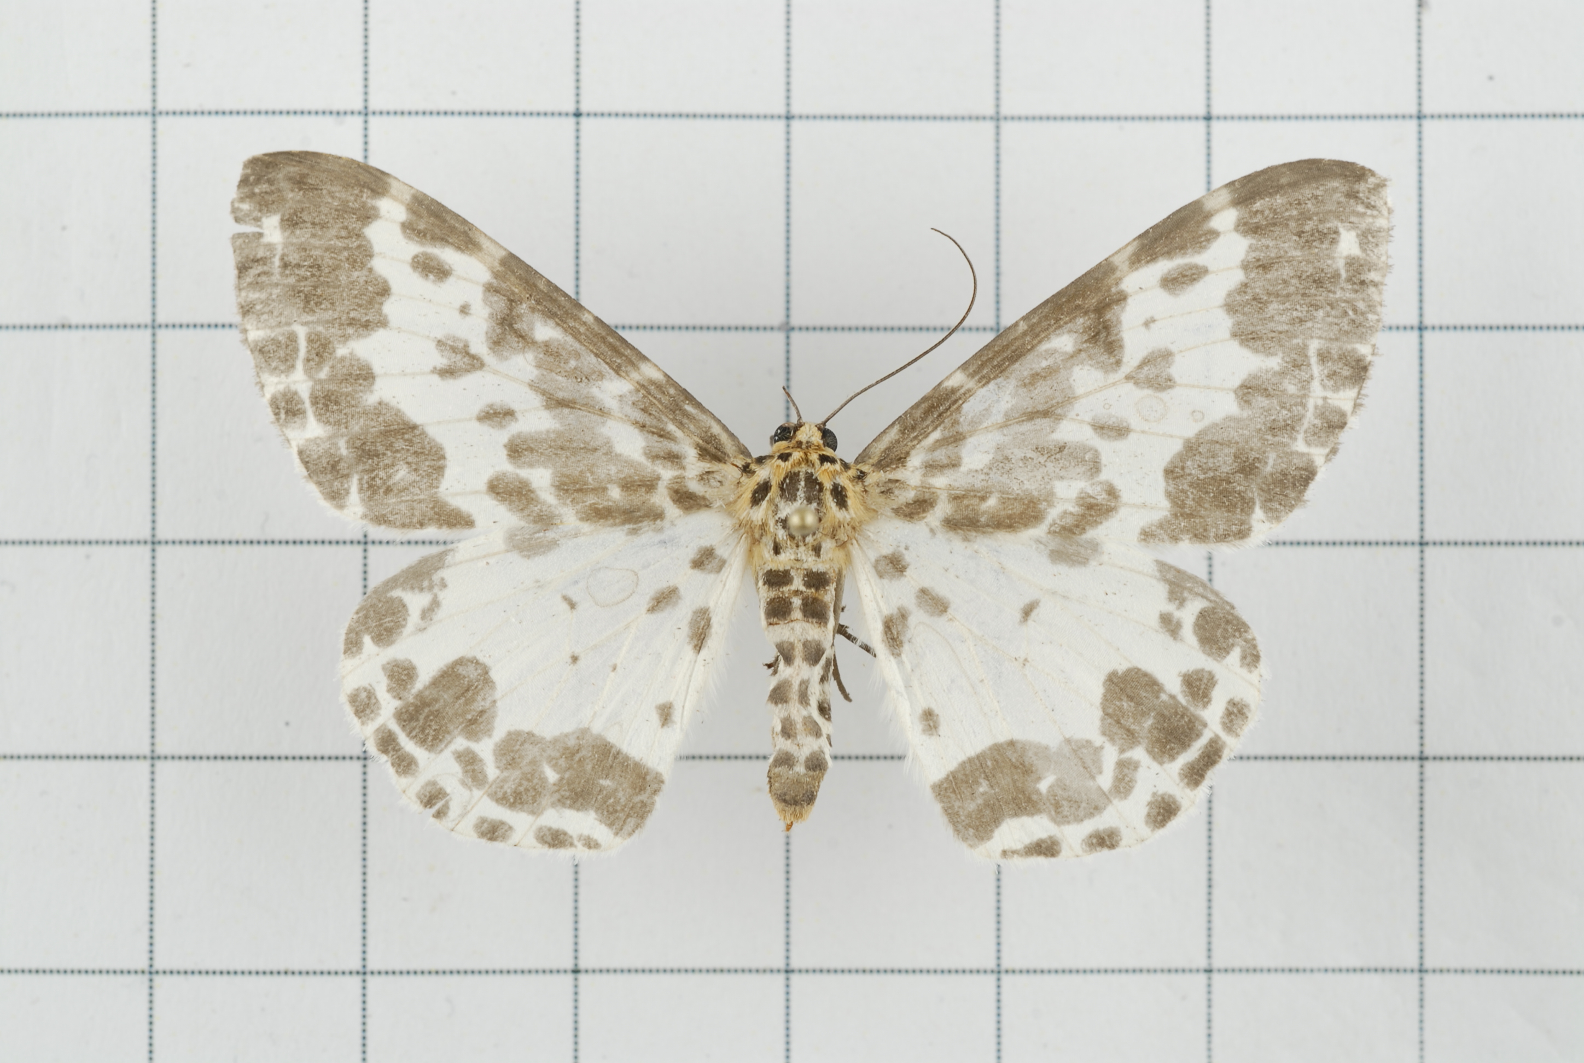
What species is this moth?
Pogonopygia pavida pavida
